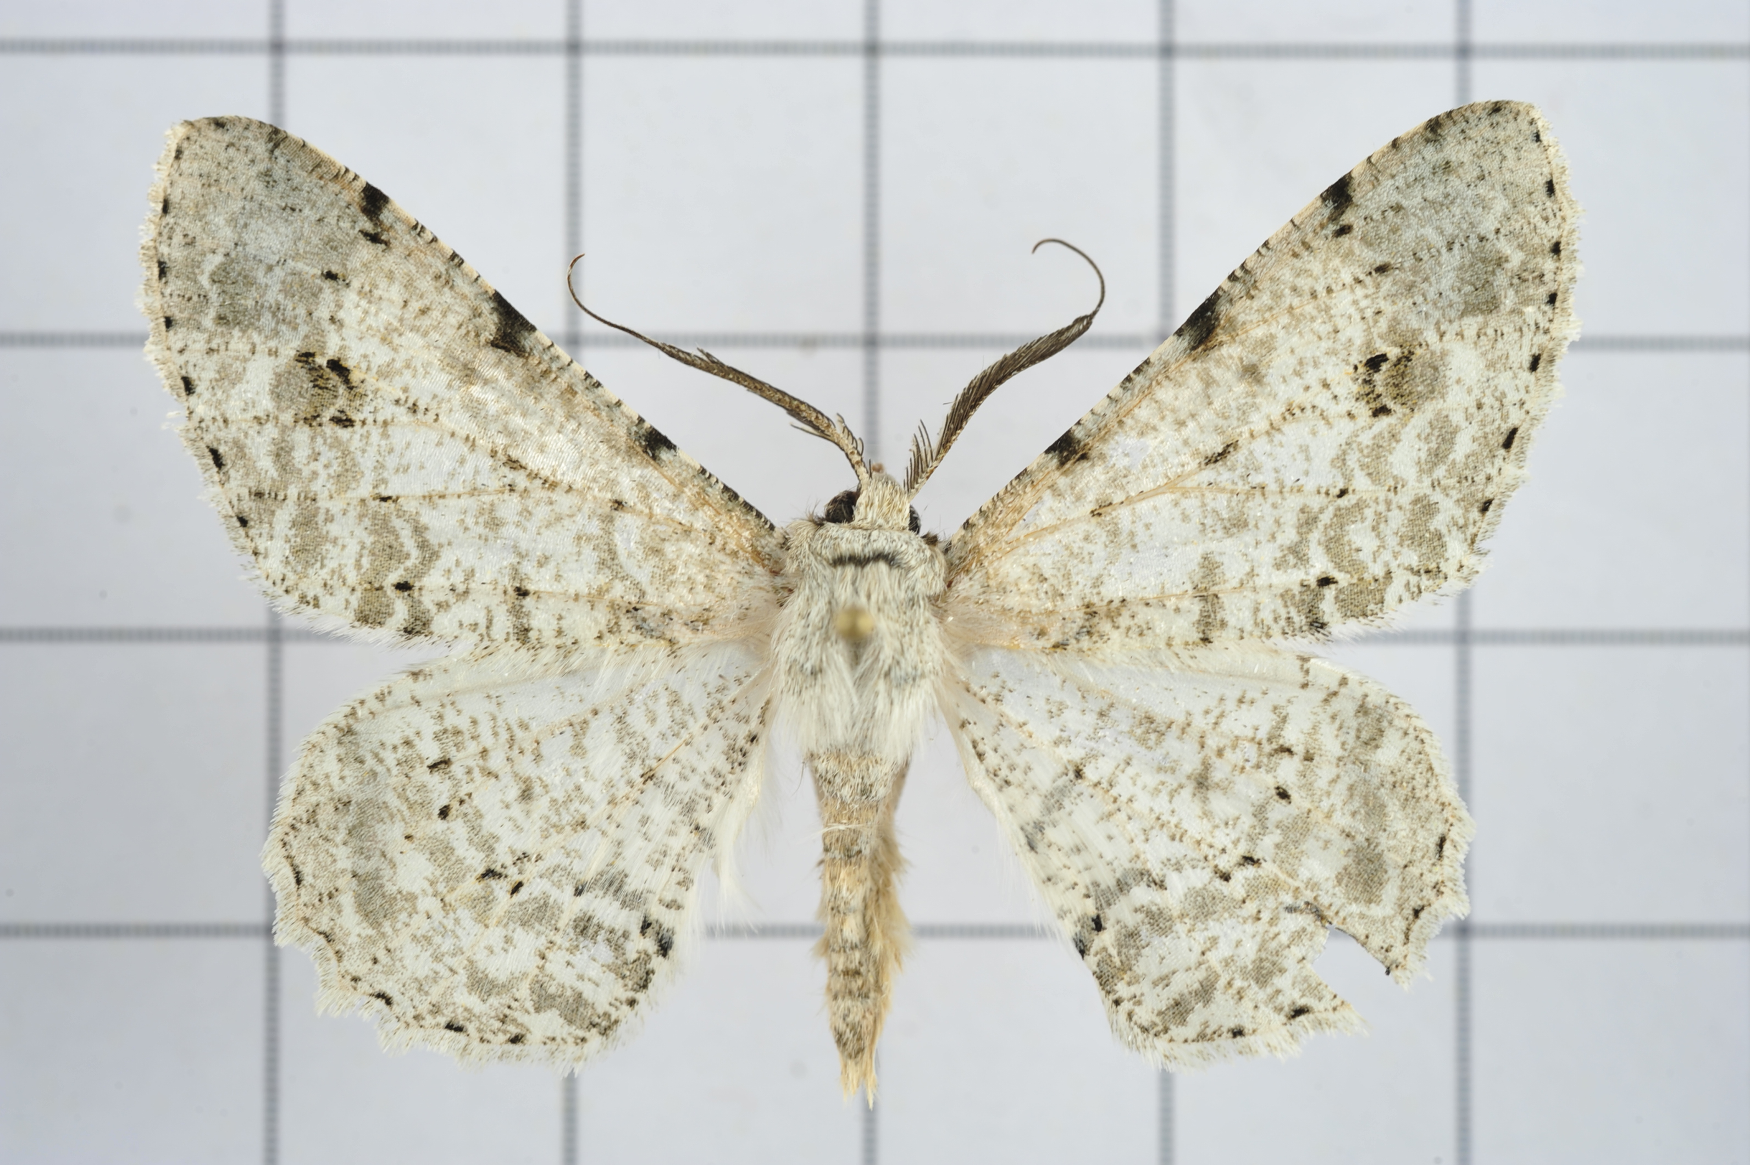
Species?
Lassaba parvalbidaria parvalbidaria
